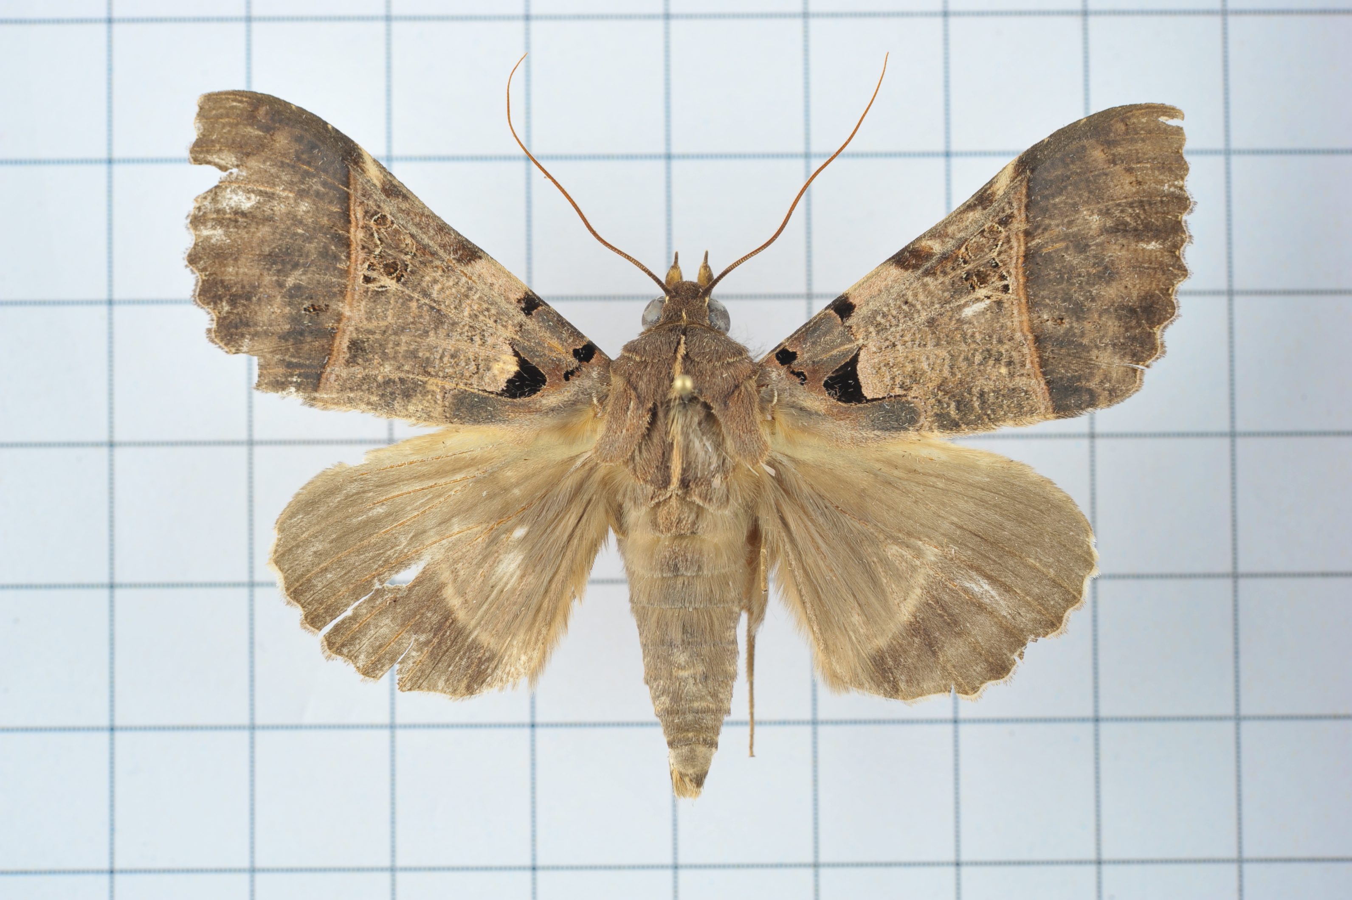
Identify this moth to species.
Serrodes campana
